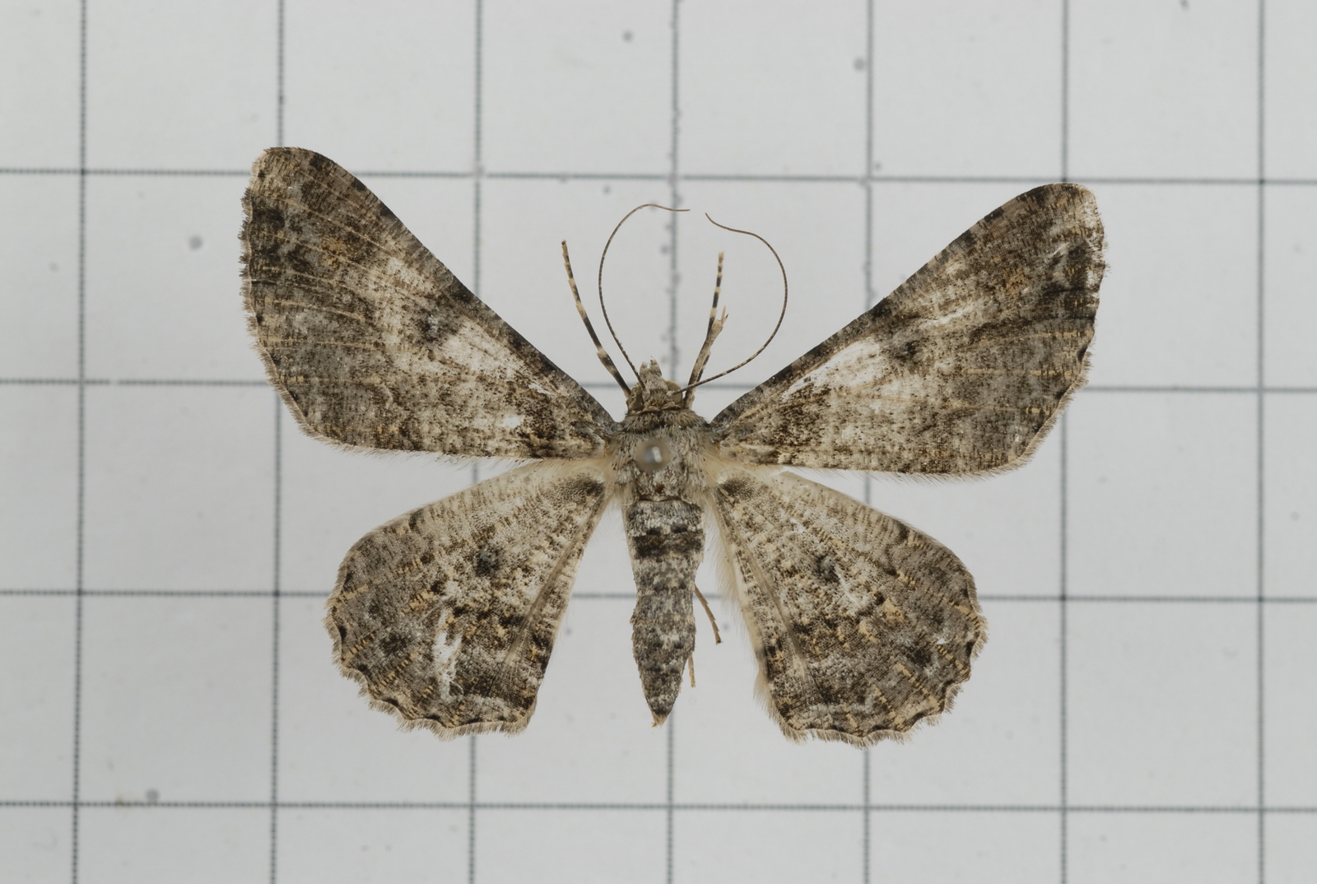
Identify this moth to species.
Cleora alienaria
